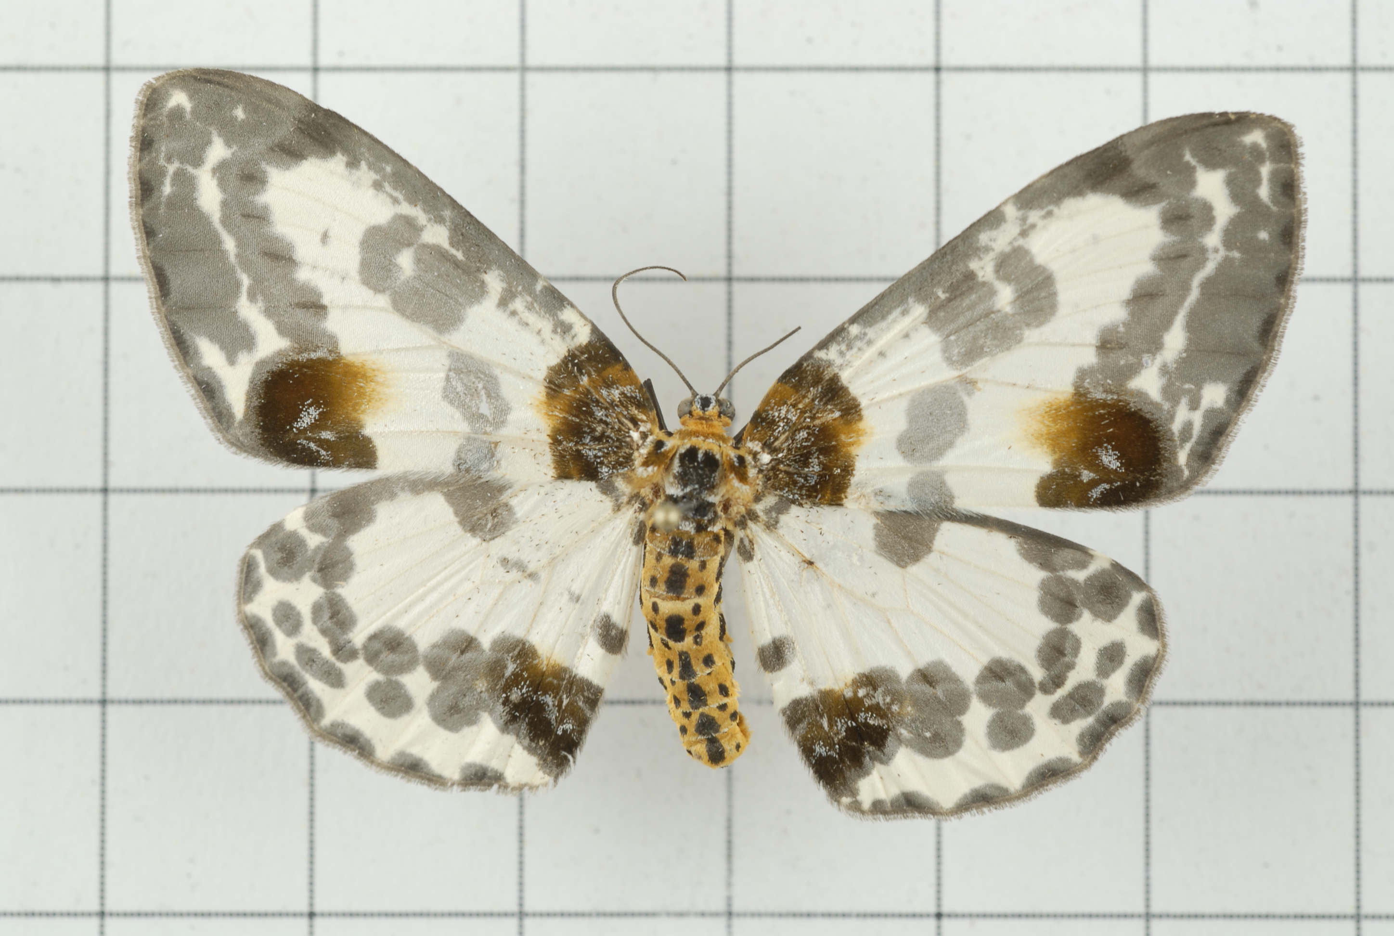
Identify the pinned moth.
Abraxas formosilluminata
